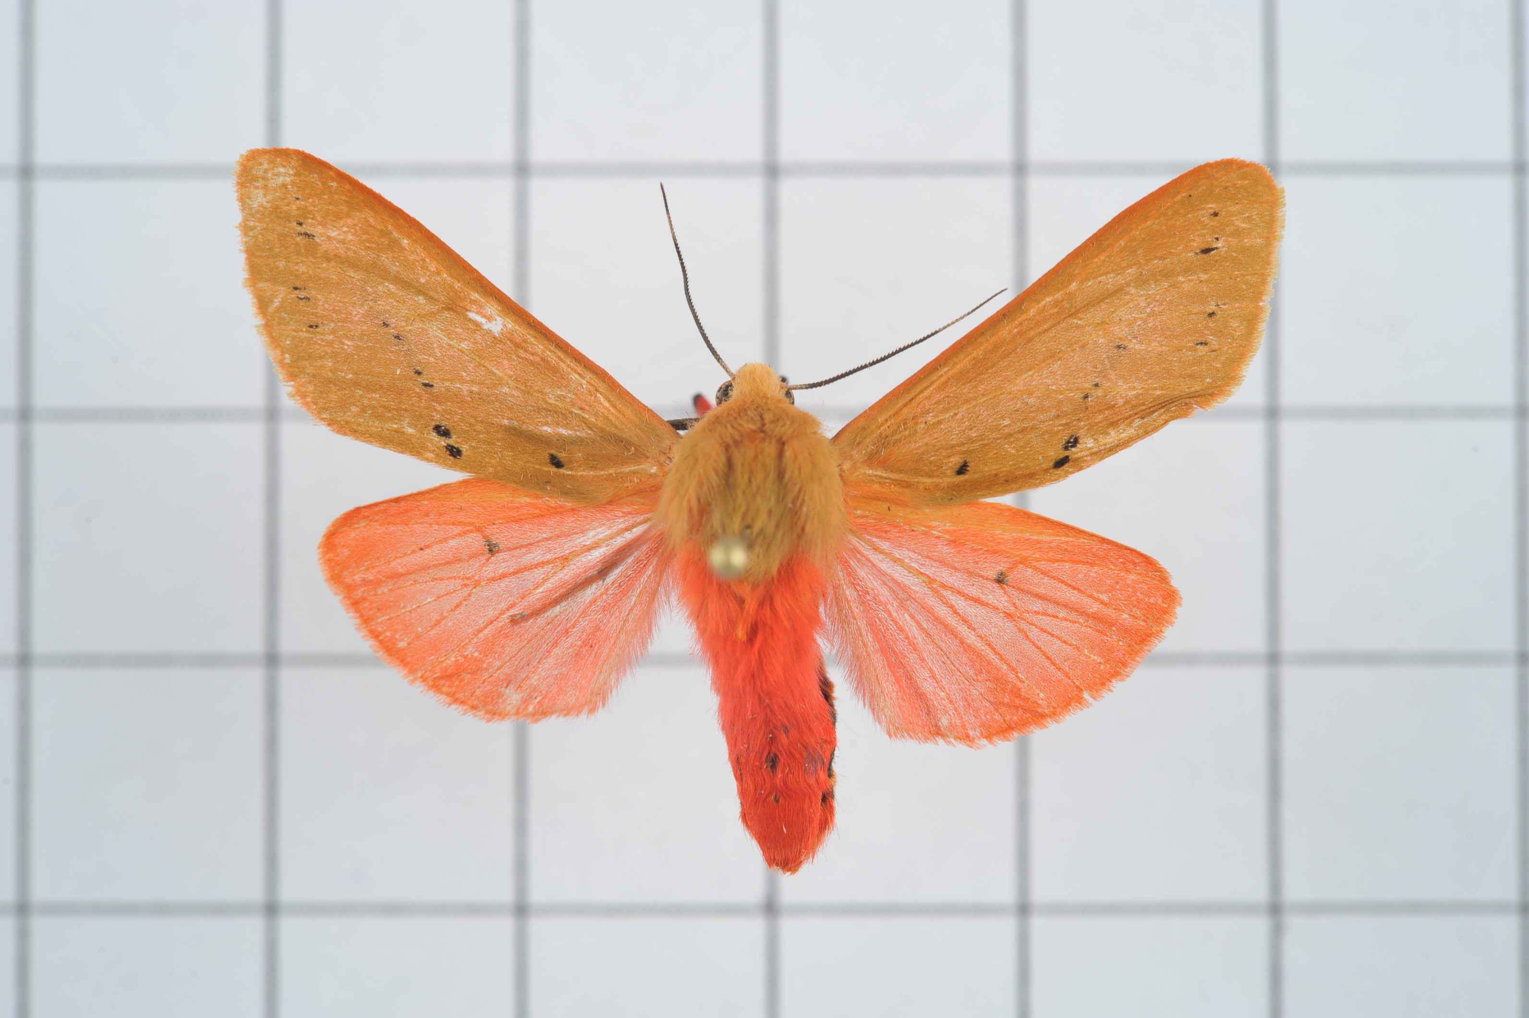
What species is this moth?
Spilarctia wilemani
